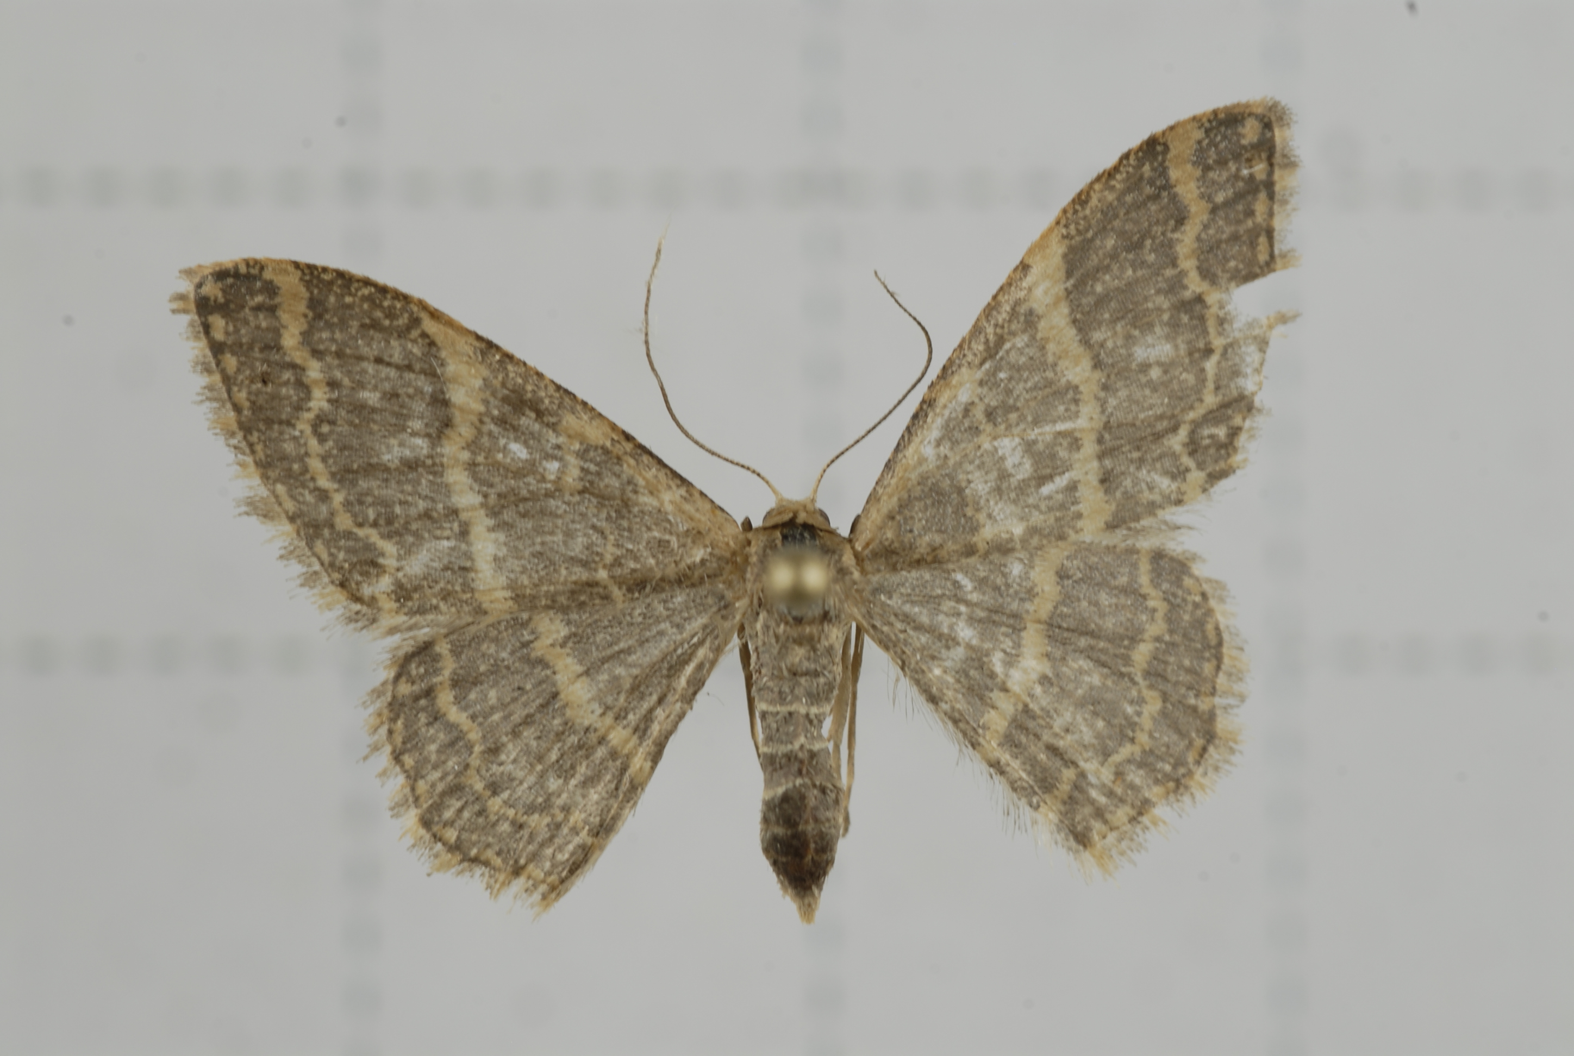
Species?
Lophophleps informis
